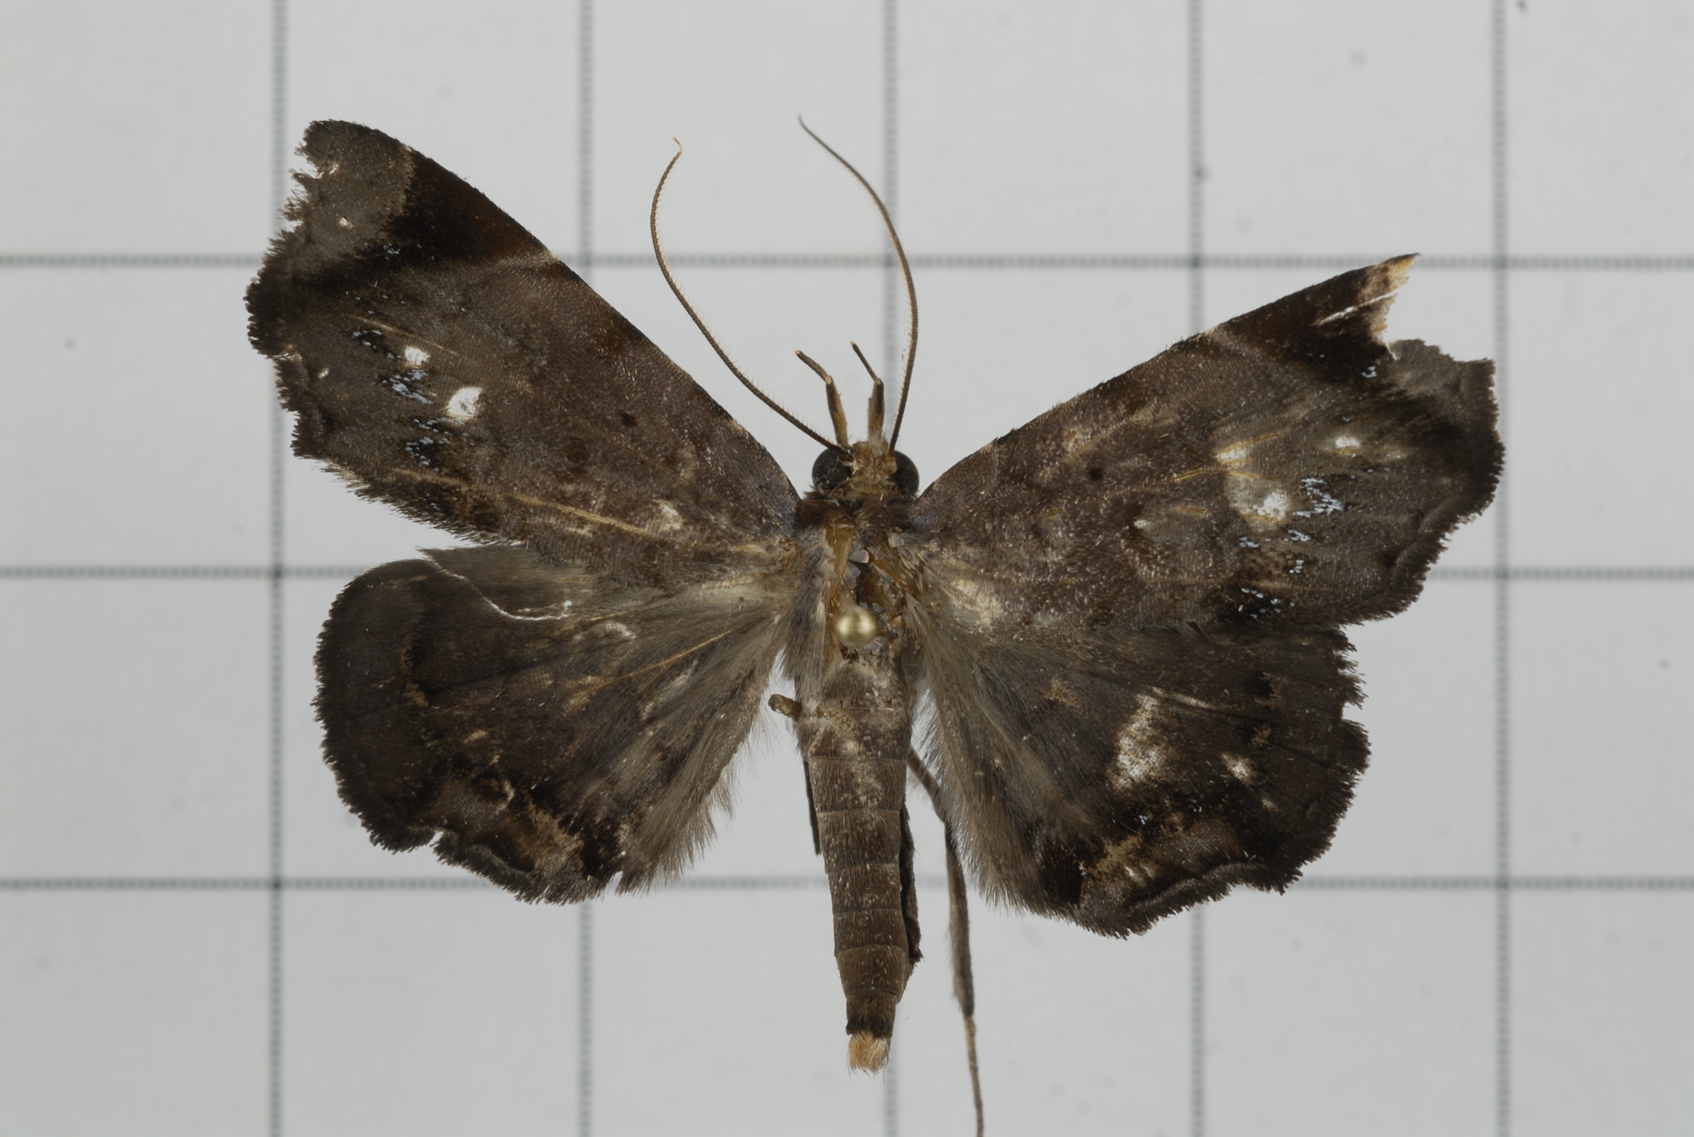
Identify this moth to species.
Mecodina albodentata
